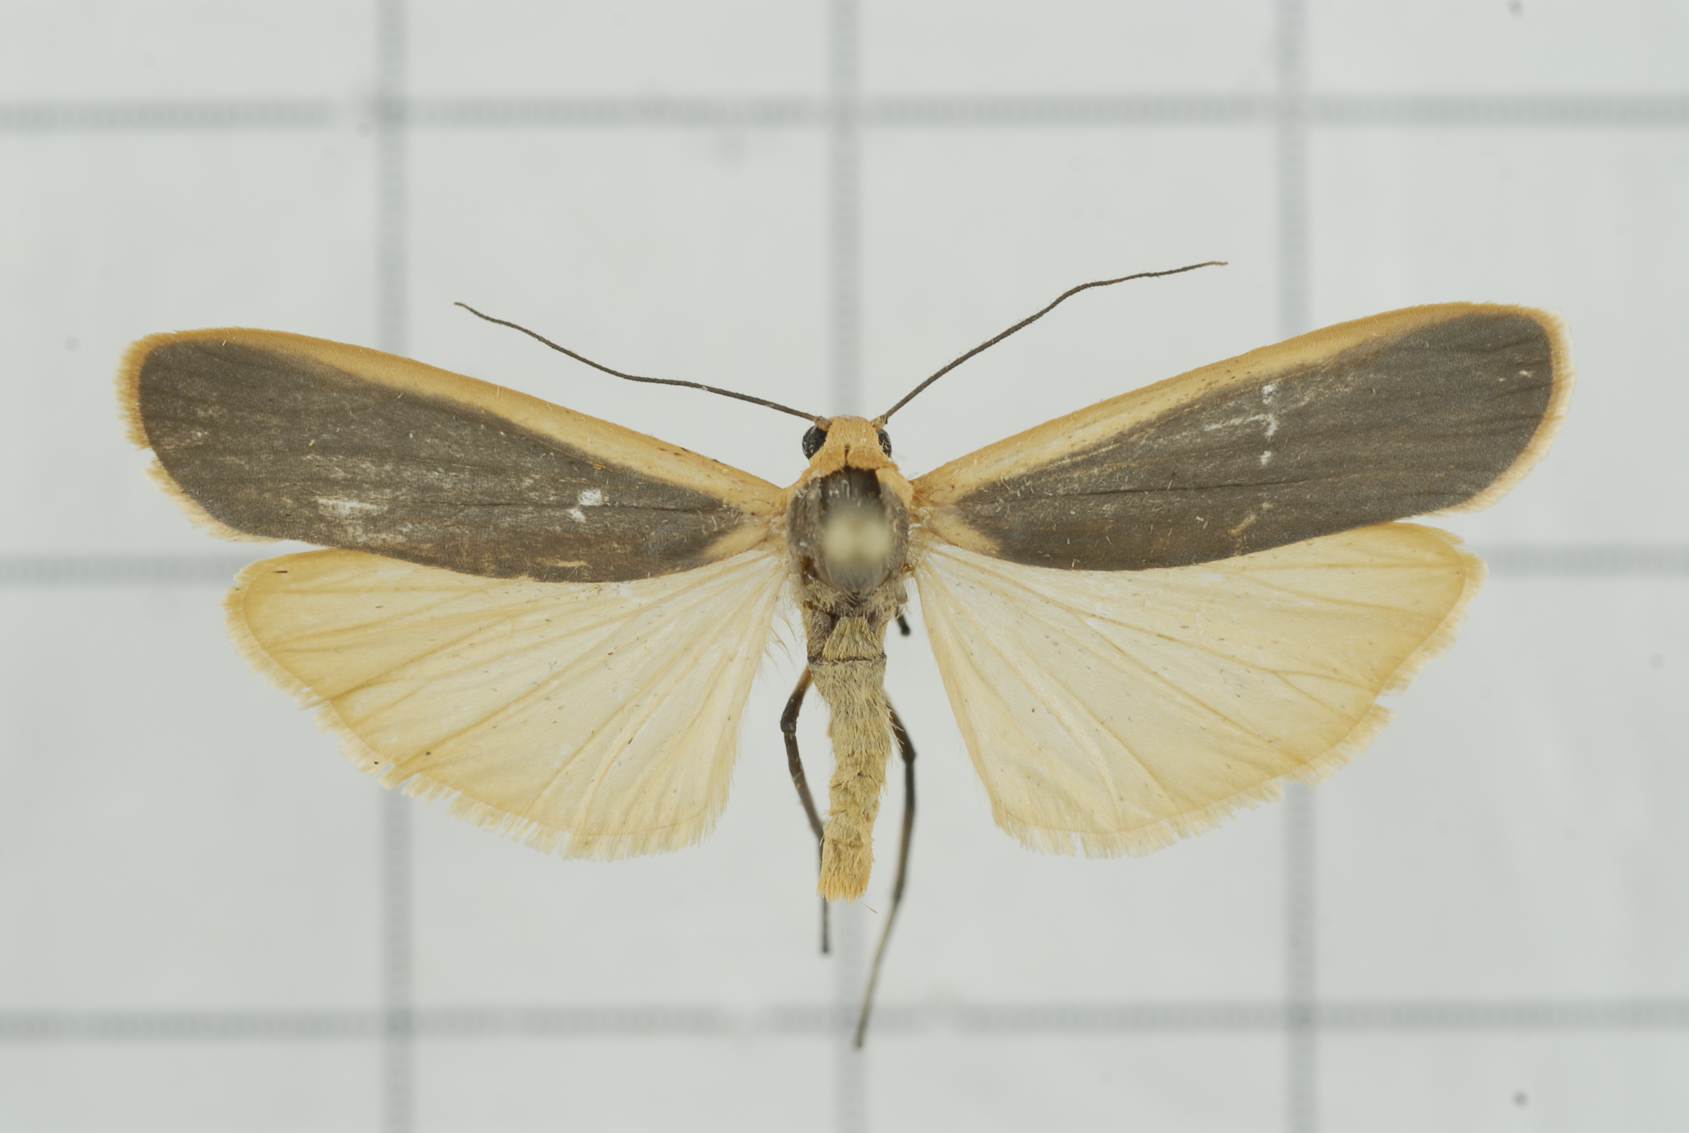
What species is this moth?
Brunia antica
